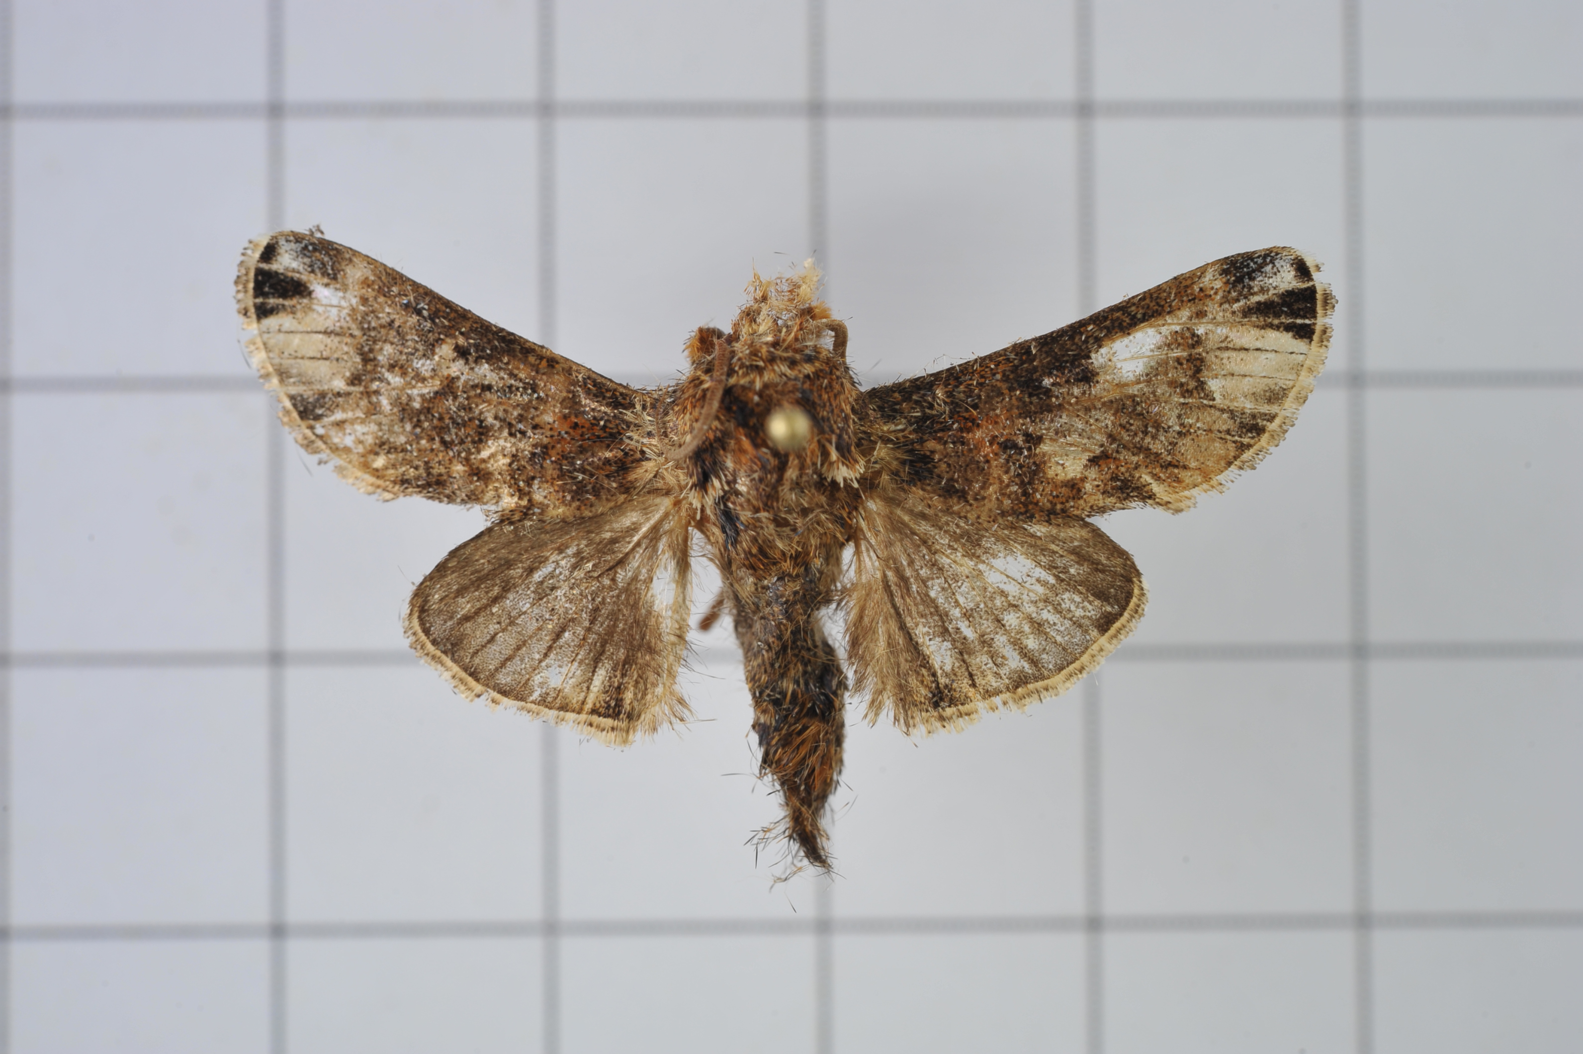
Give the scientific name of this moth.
Belippa horrida
